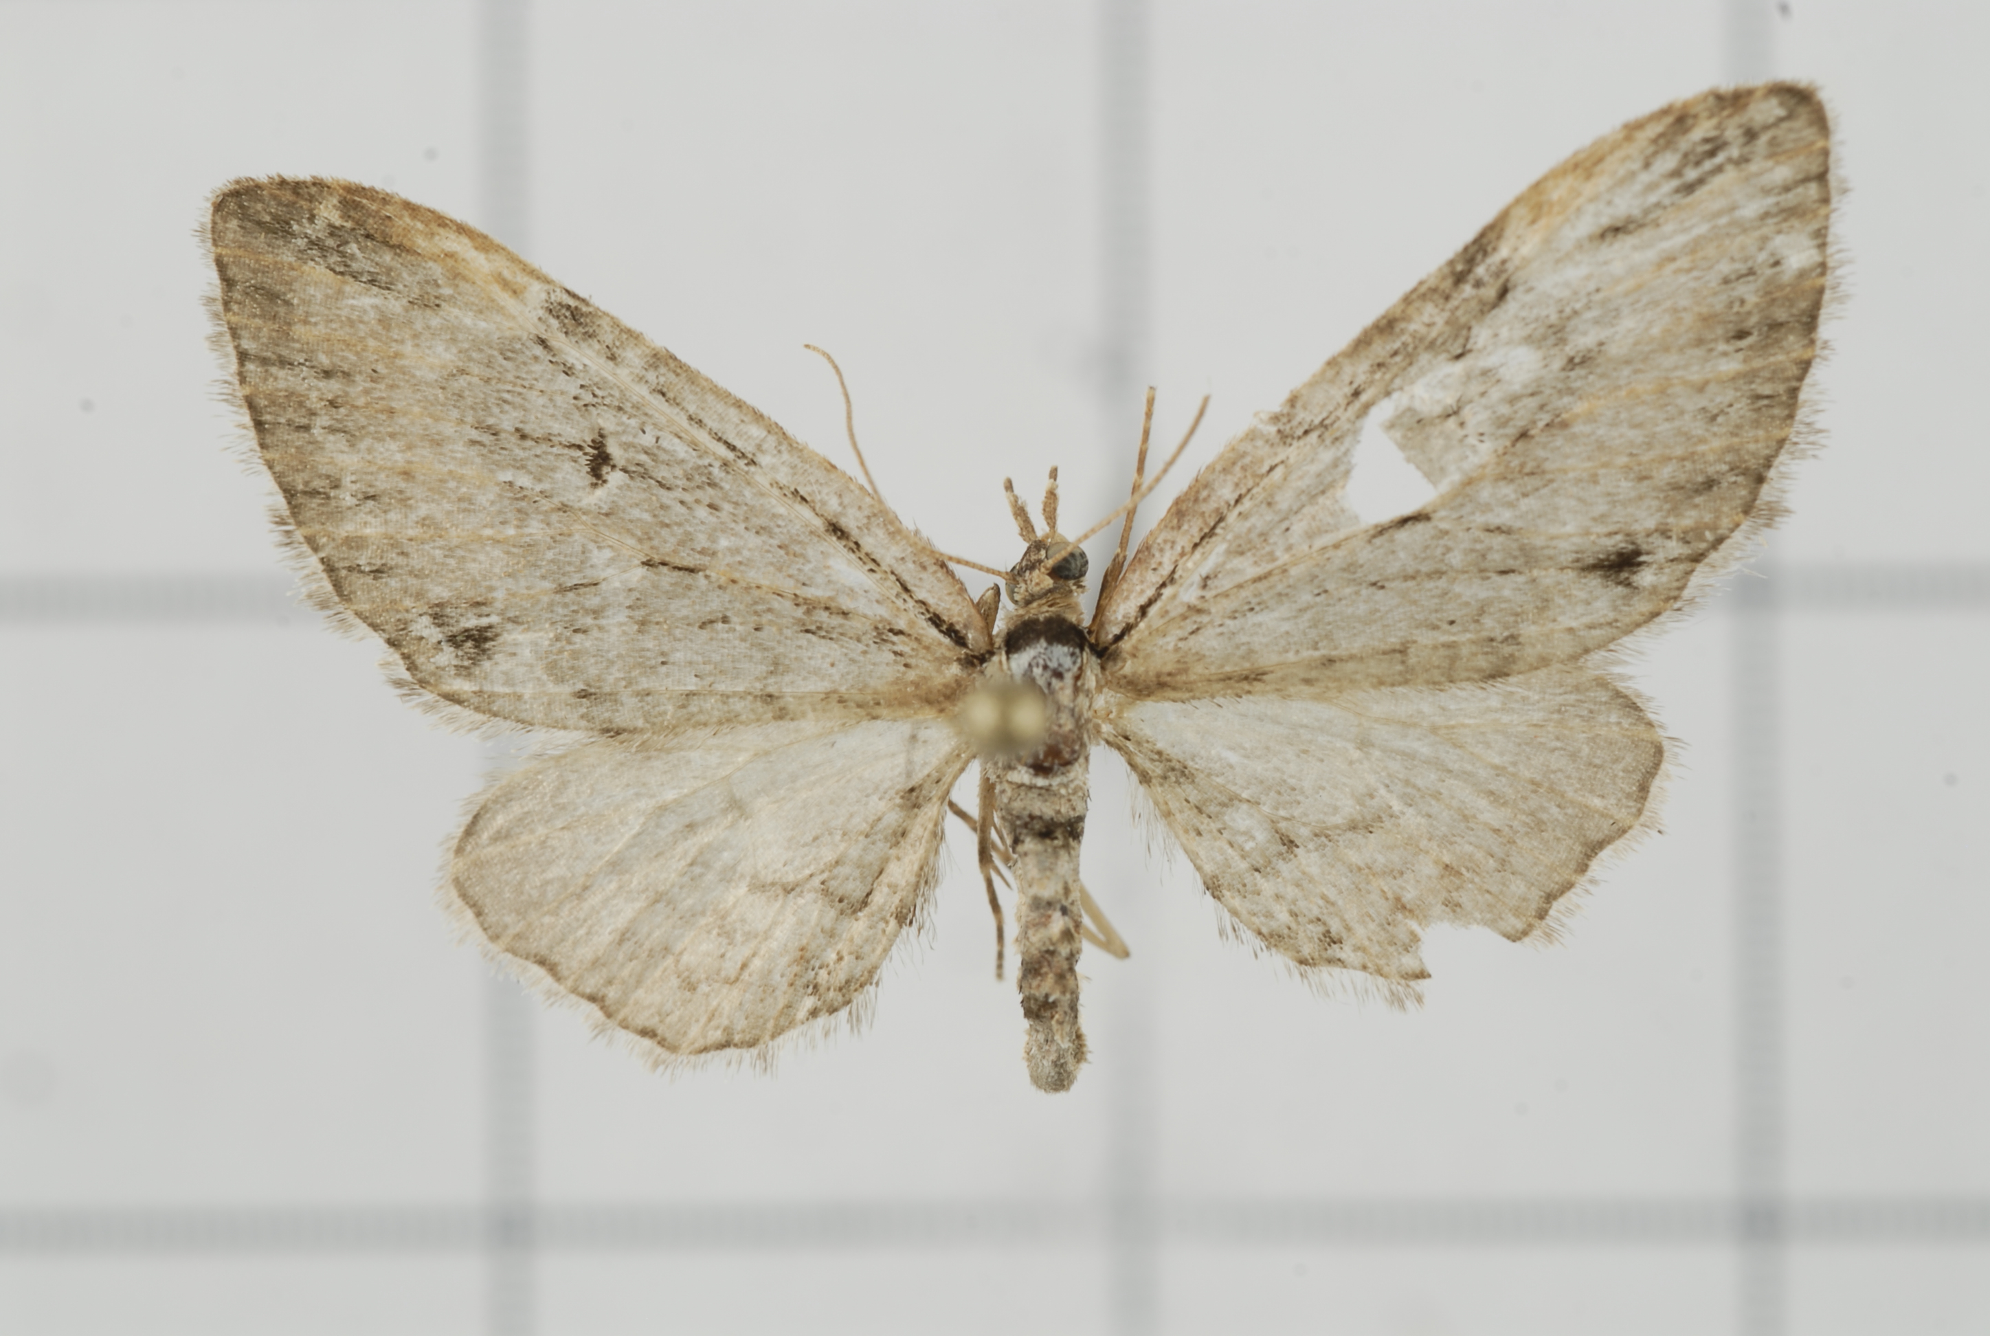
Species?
Eupithecia flavoapicaria
